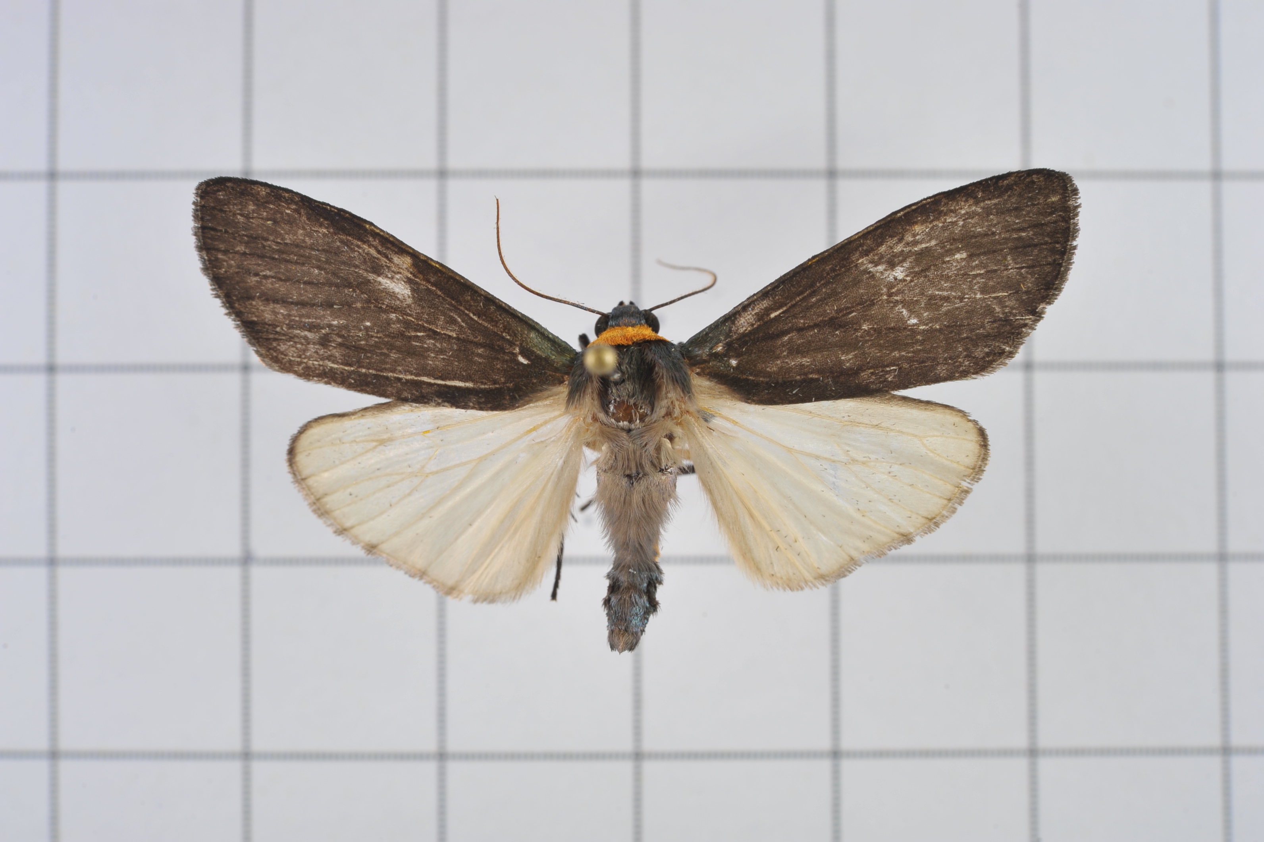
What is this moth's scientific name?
Paraona staudingeri formosana
